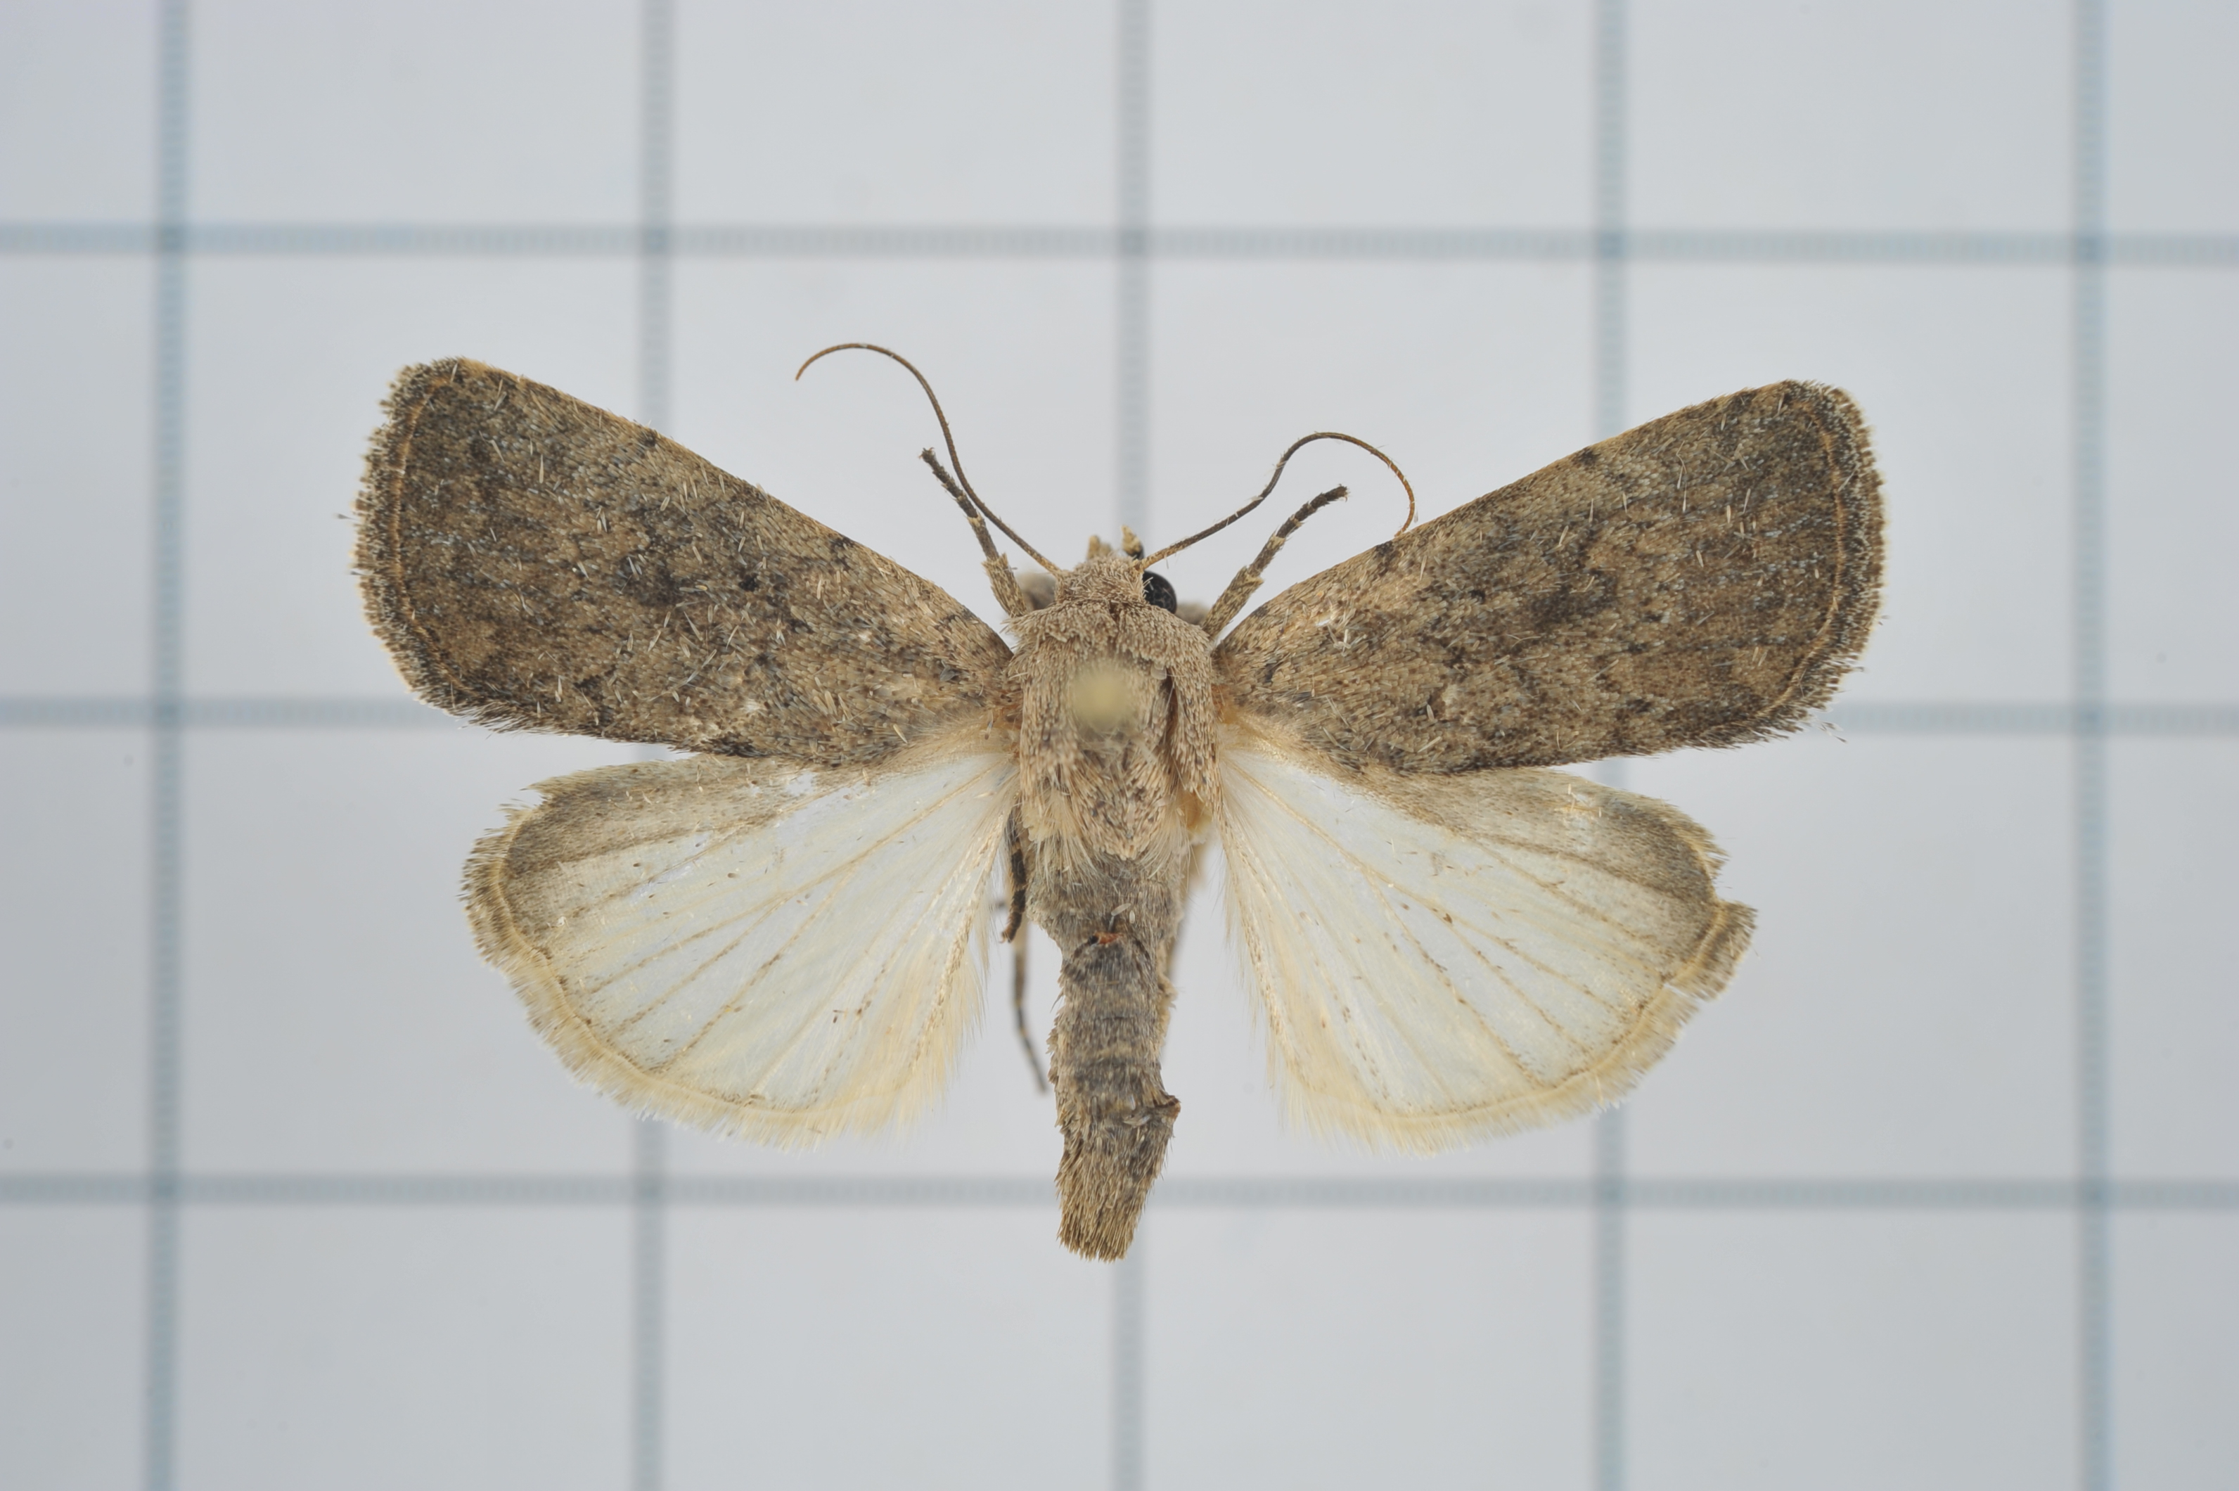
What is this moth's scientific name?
Athetis obtusa
